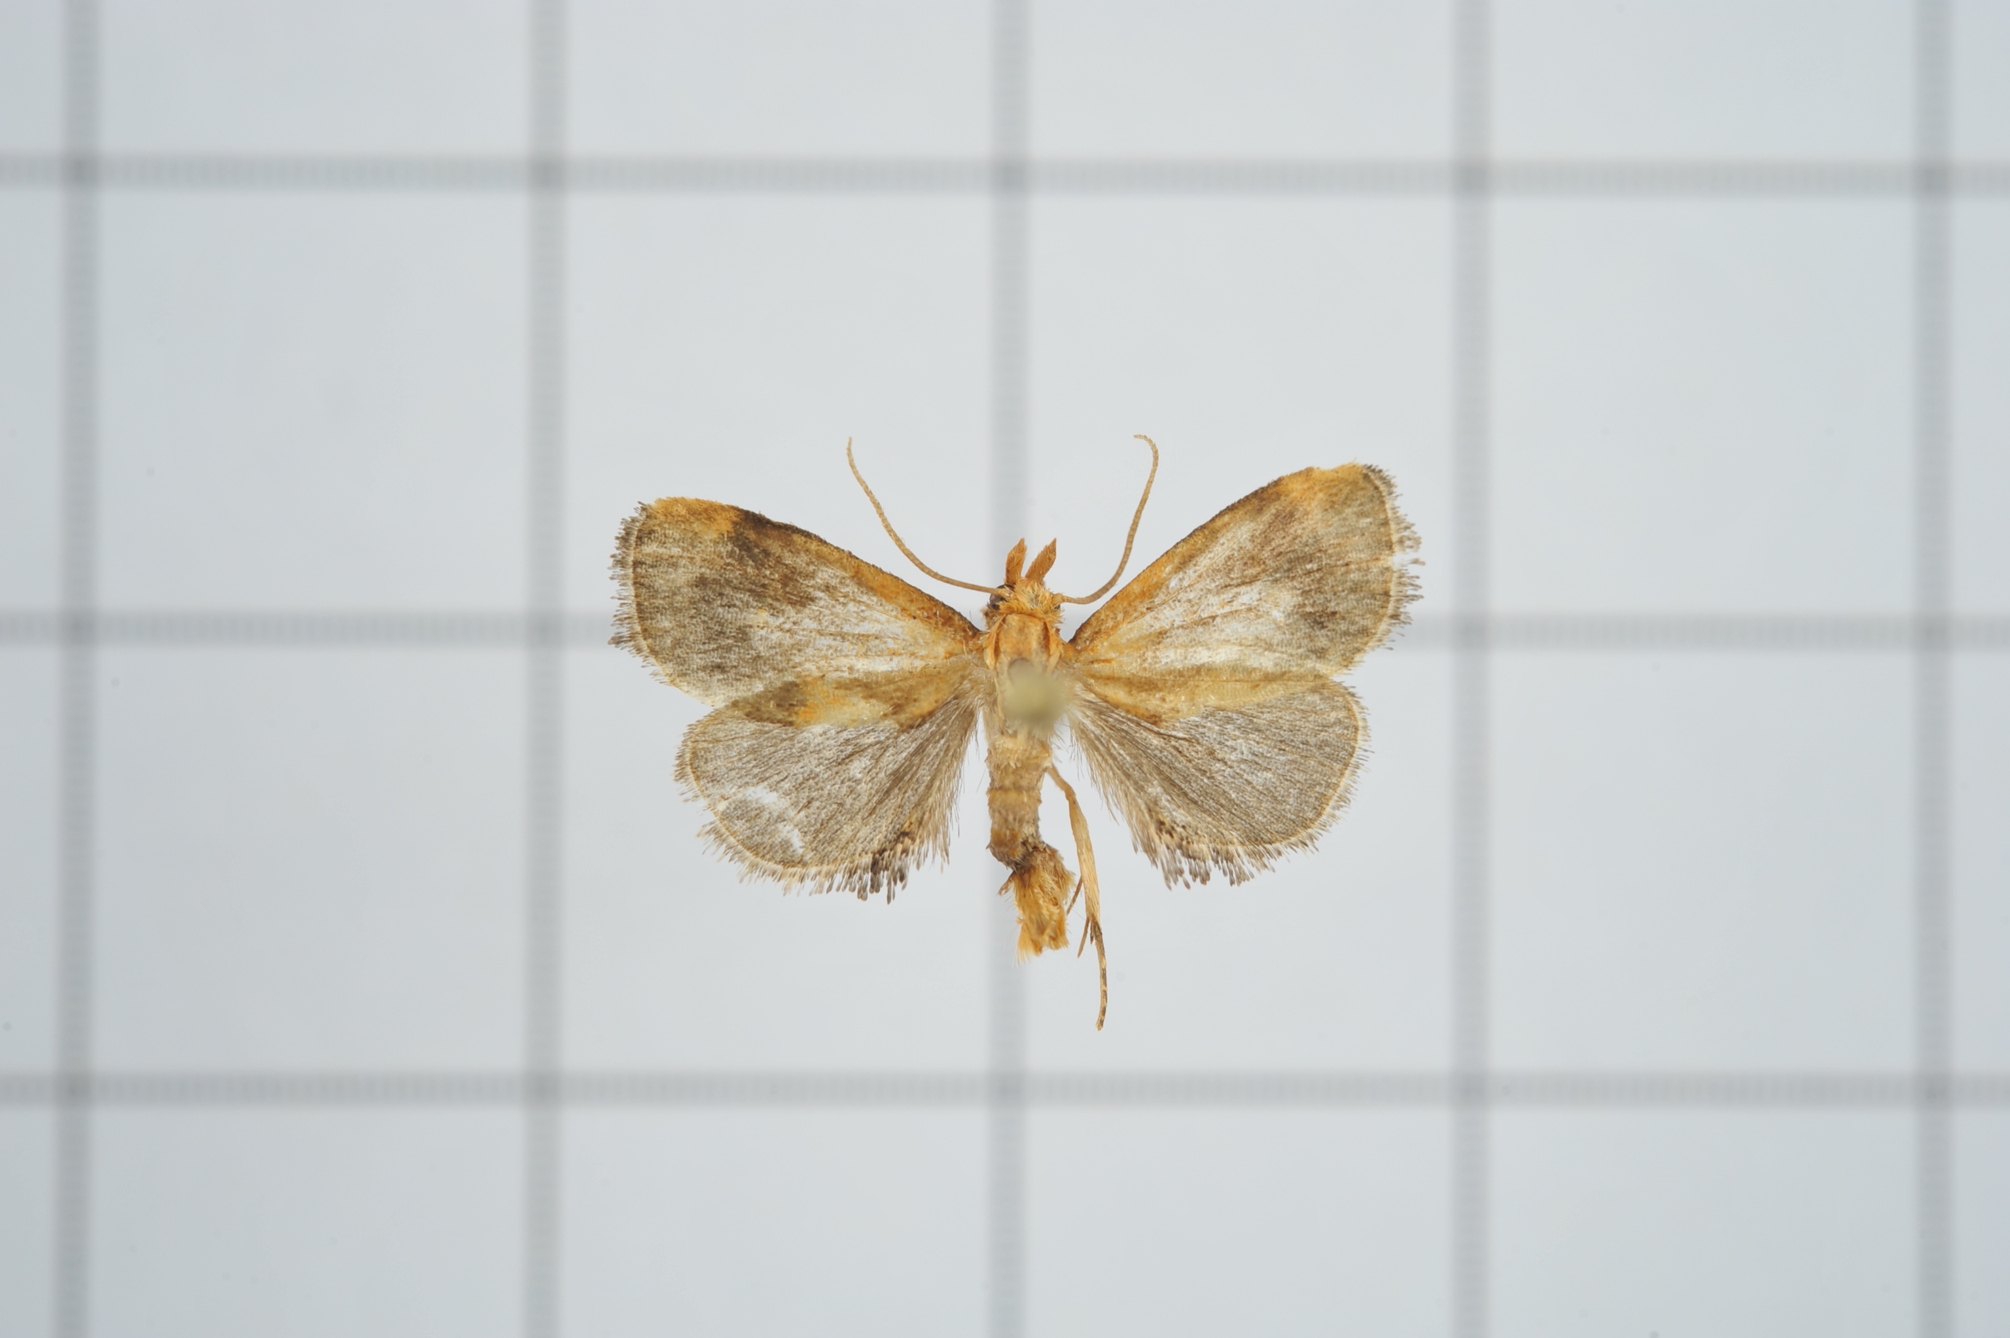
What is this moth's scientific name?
Microleon taiwanensis
